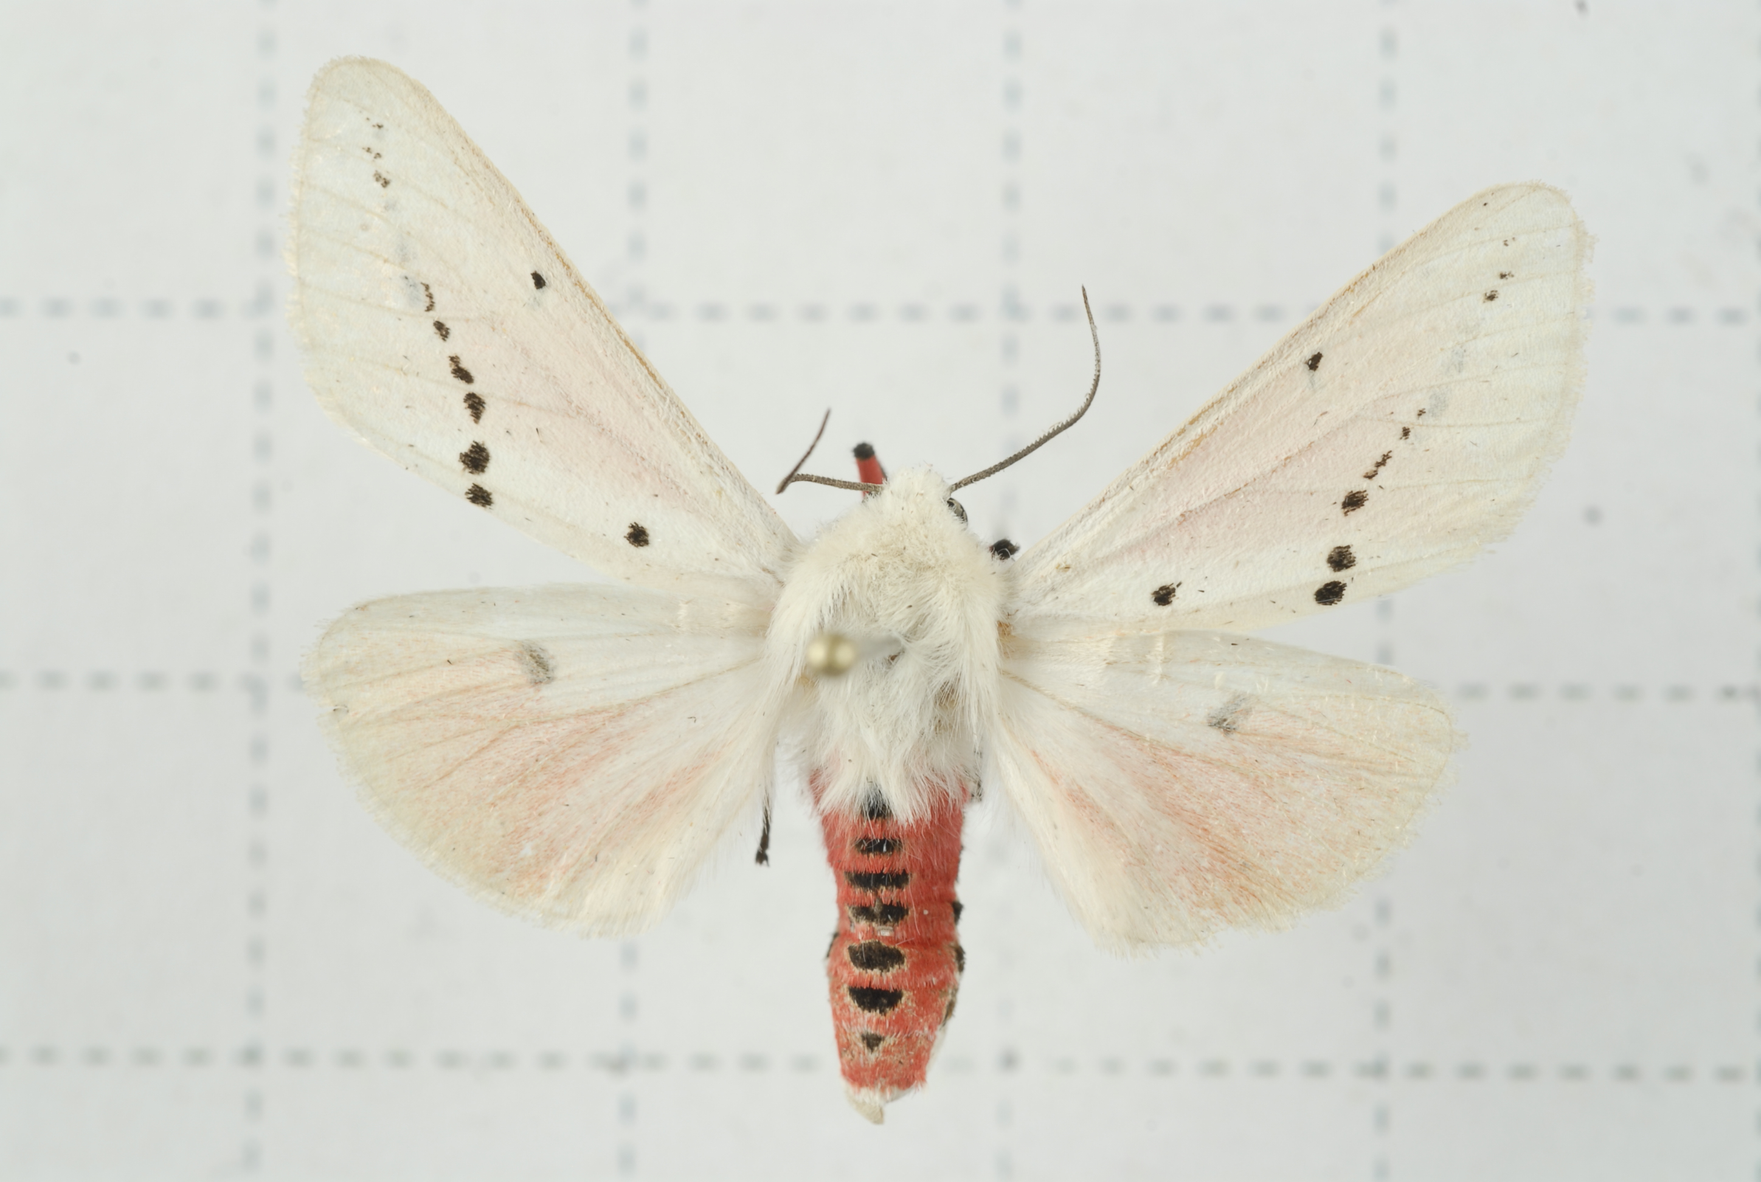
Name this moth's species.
Spilarctia subcarnea
